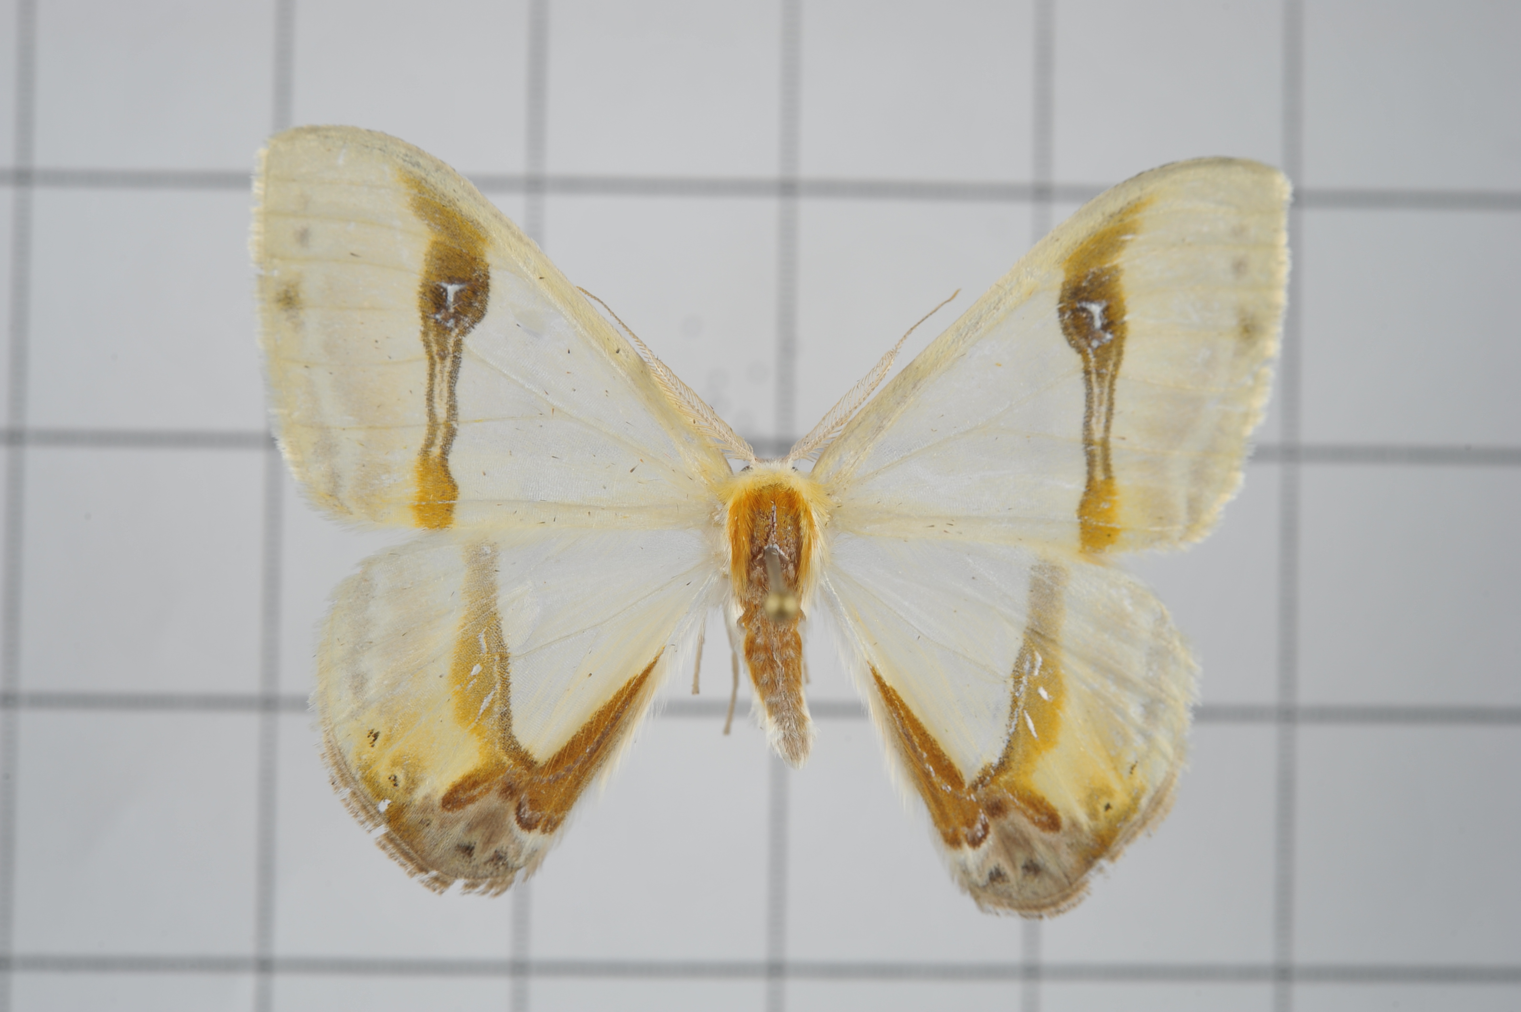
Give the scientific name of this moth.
Macrocilix mysticata flavotincta
